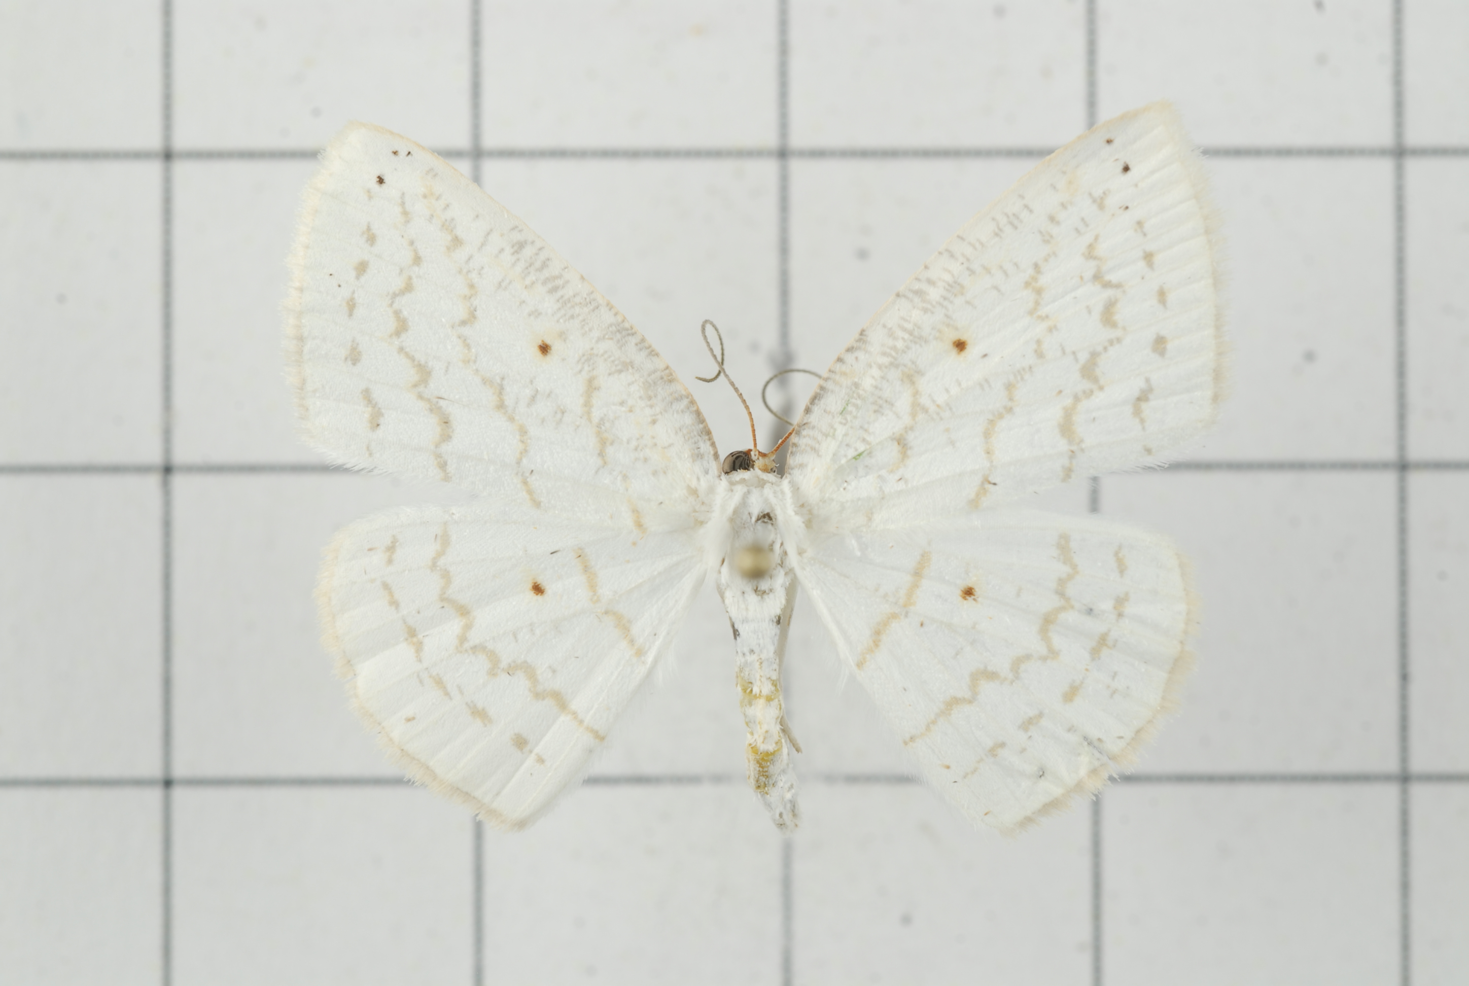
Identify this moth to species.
Orthocabera tinagmaria tinagmaria
